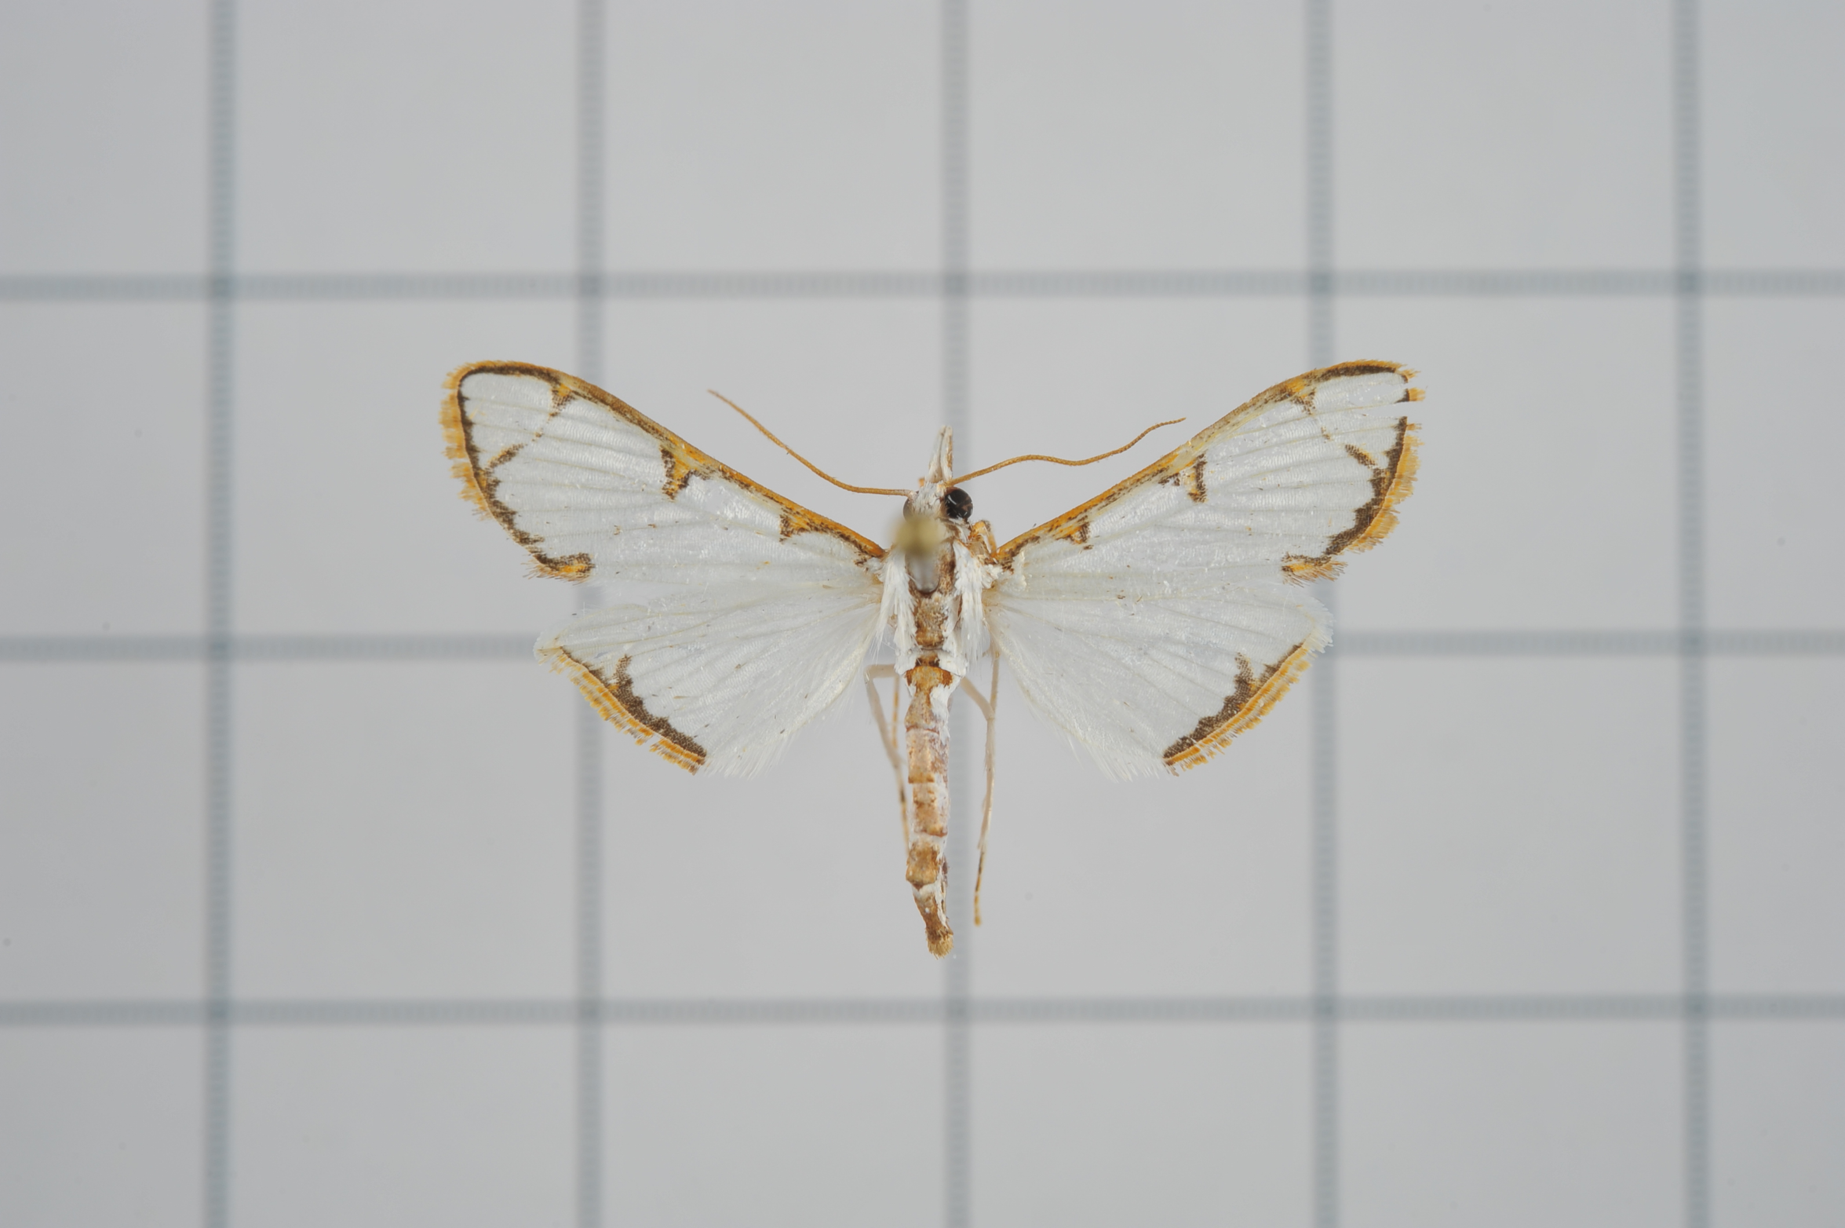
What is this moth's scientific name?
Cirrhochrista spinuella
